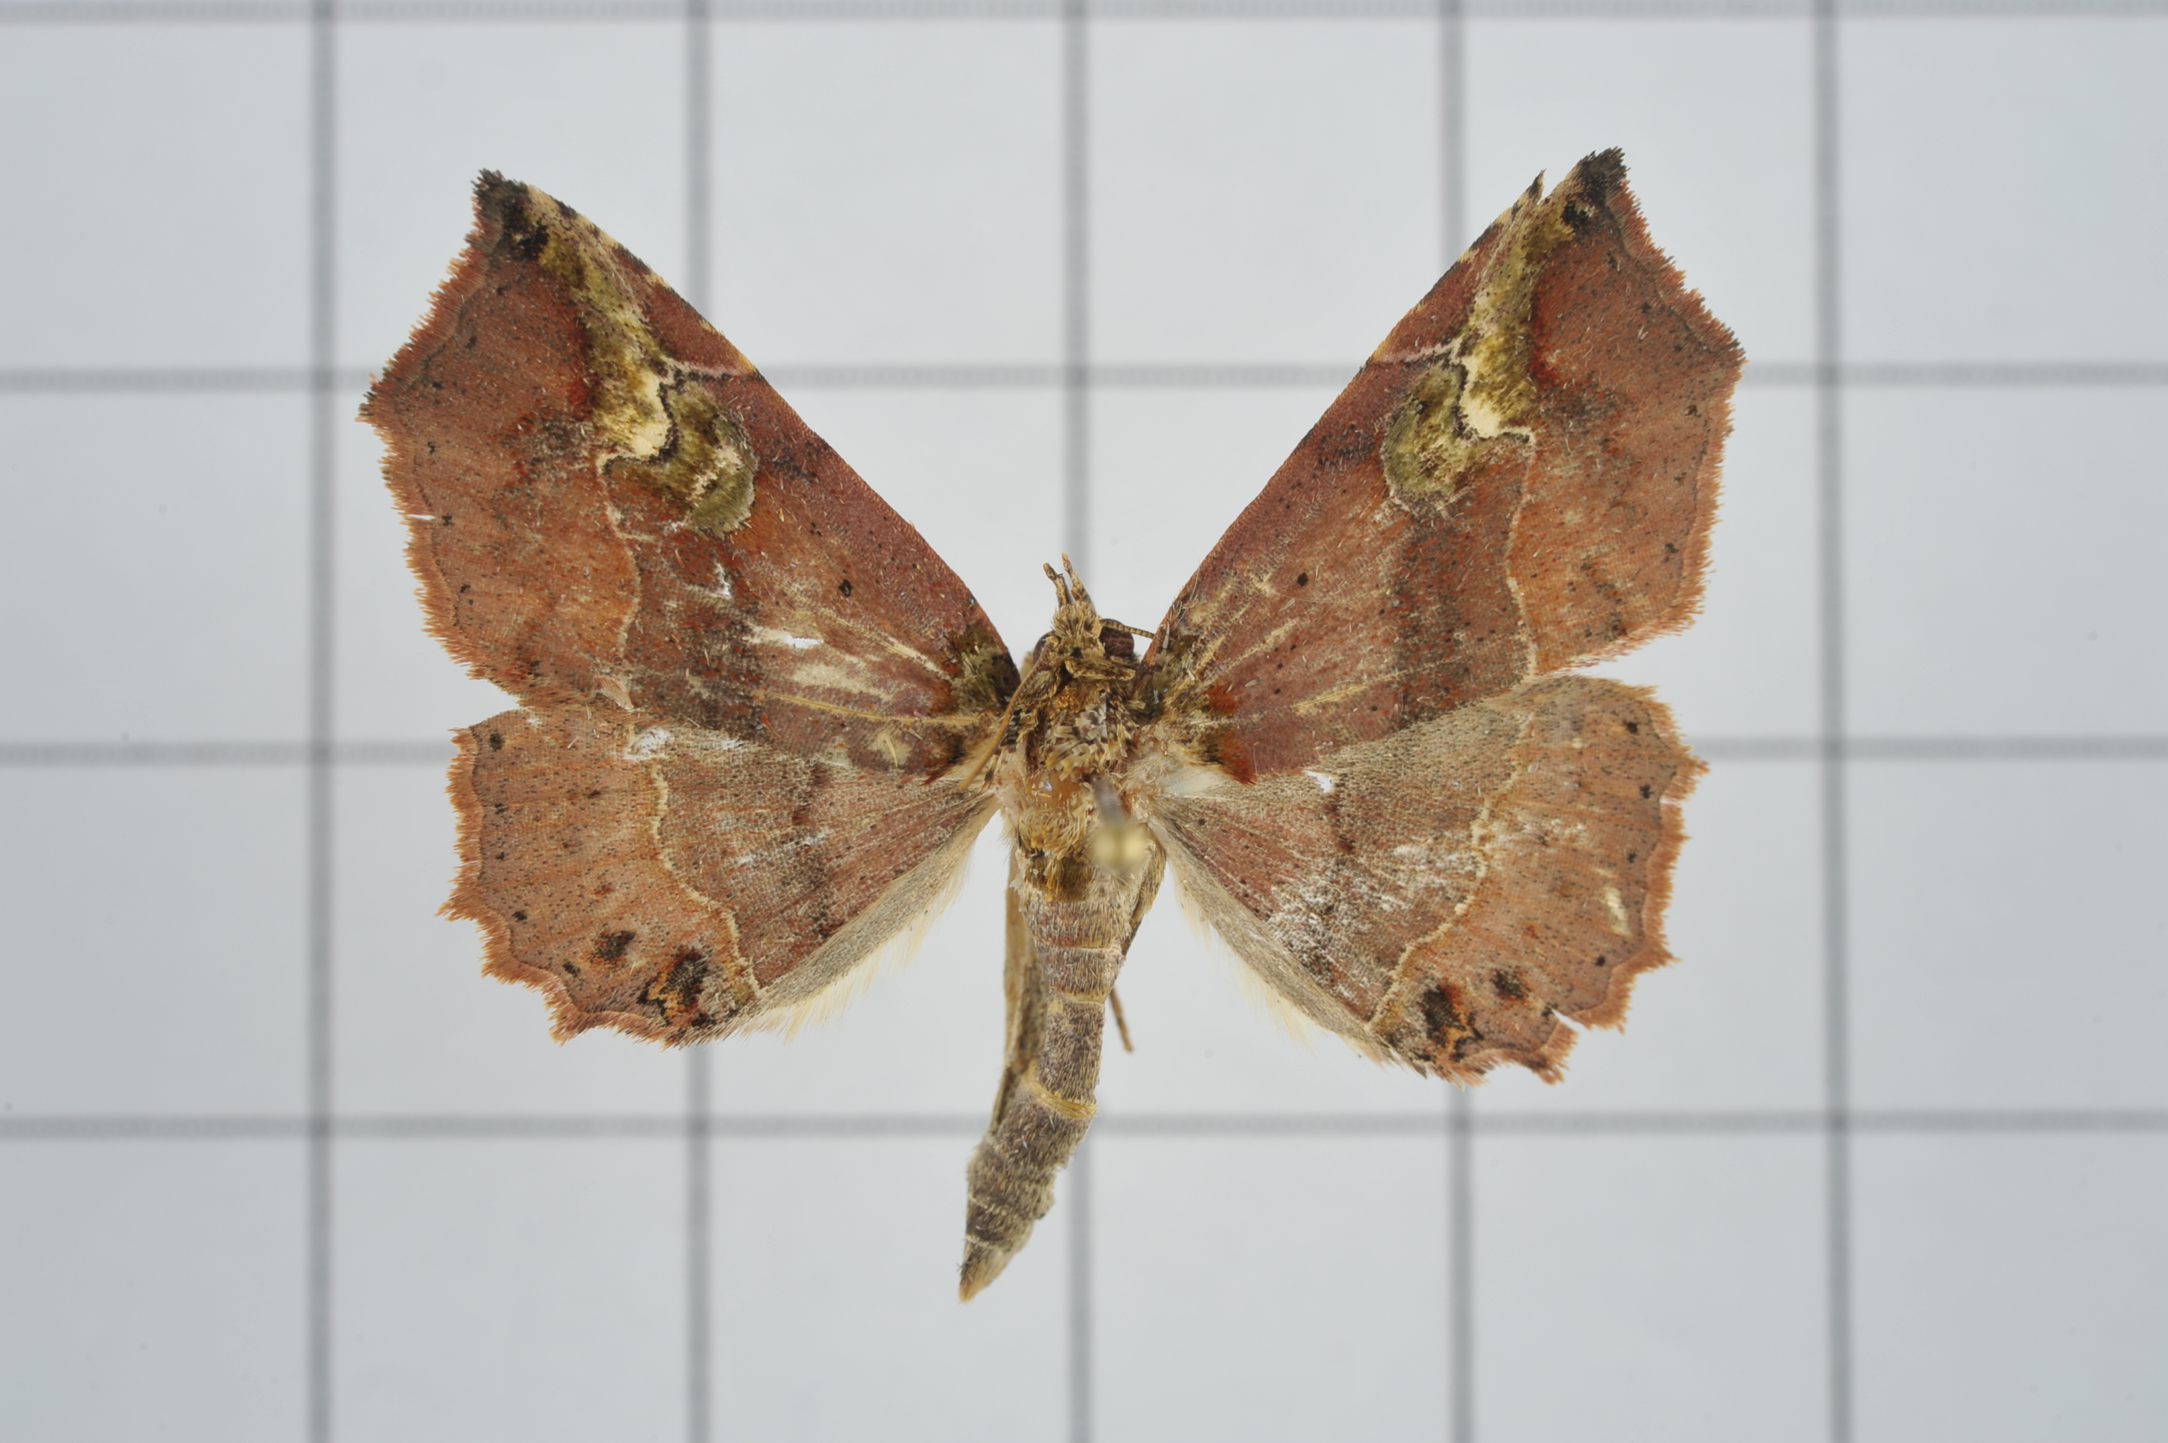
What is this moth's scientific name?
Tamba venusta
